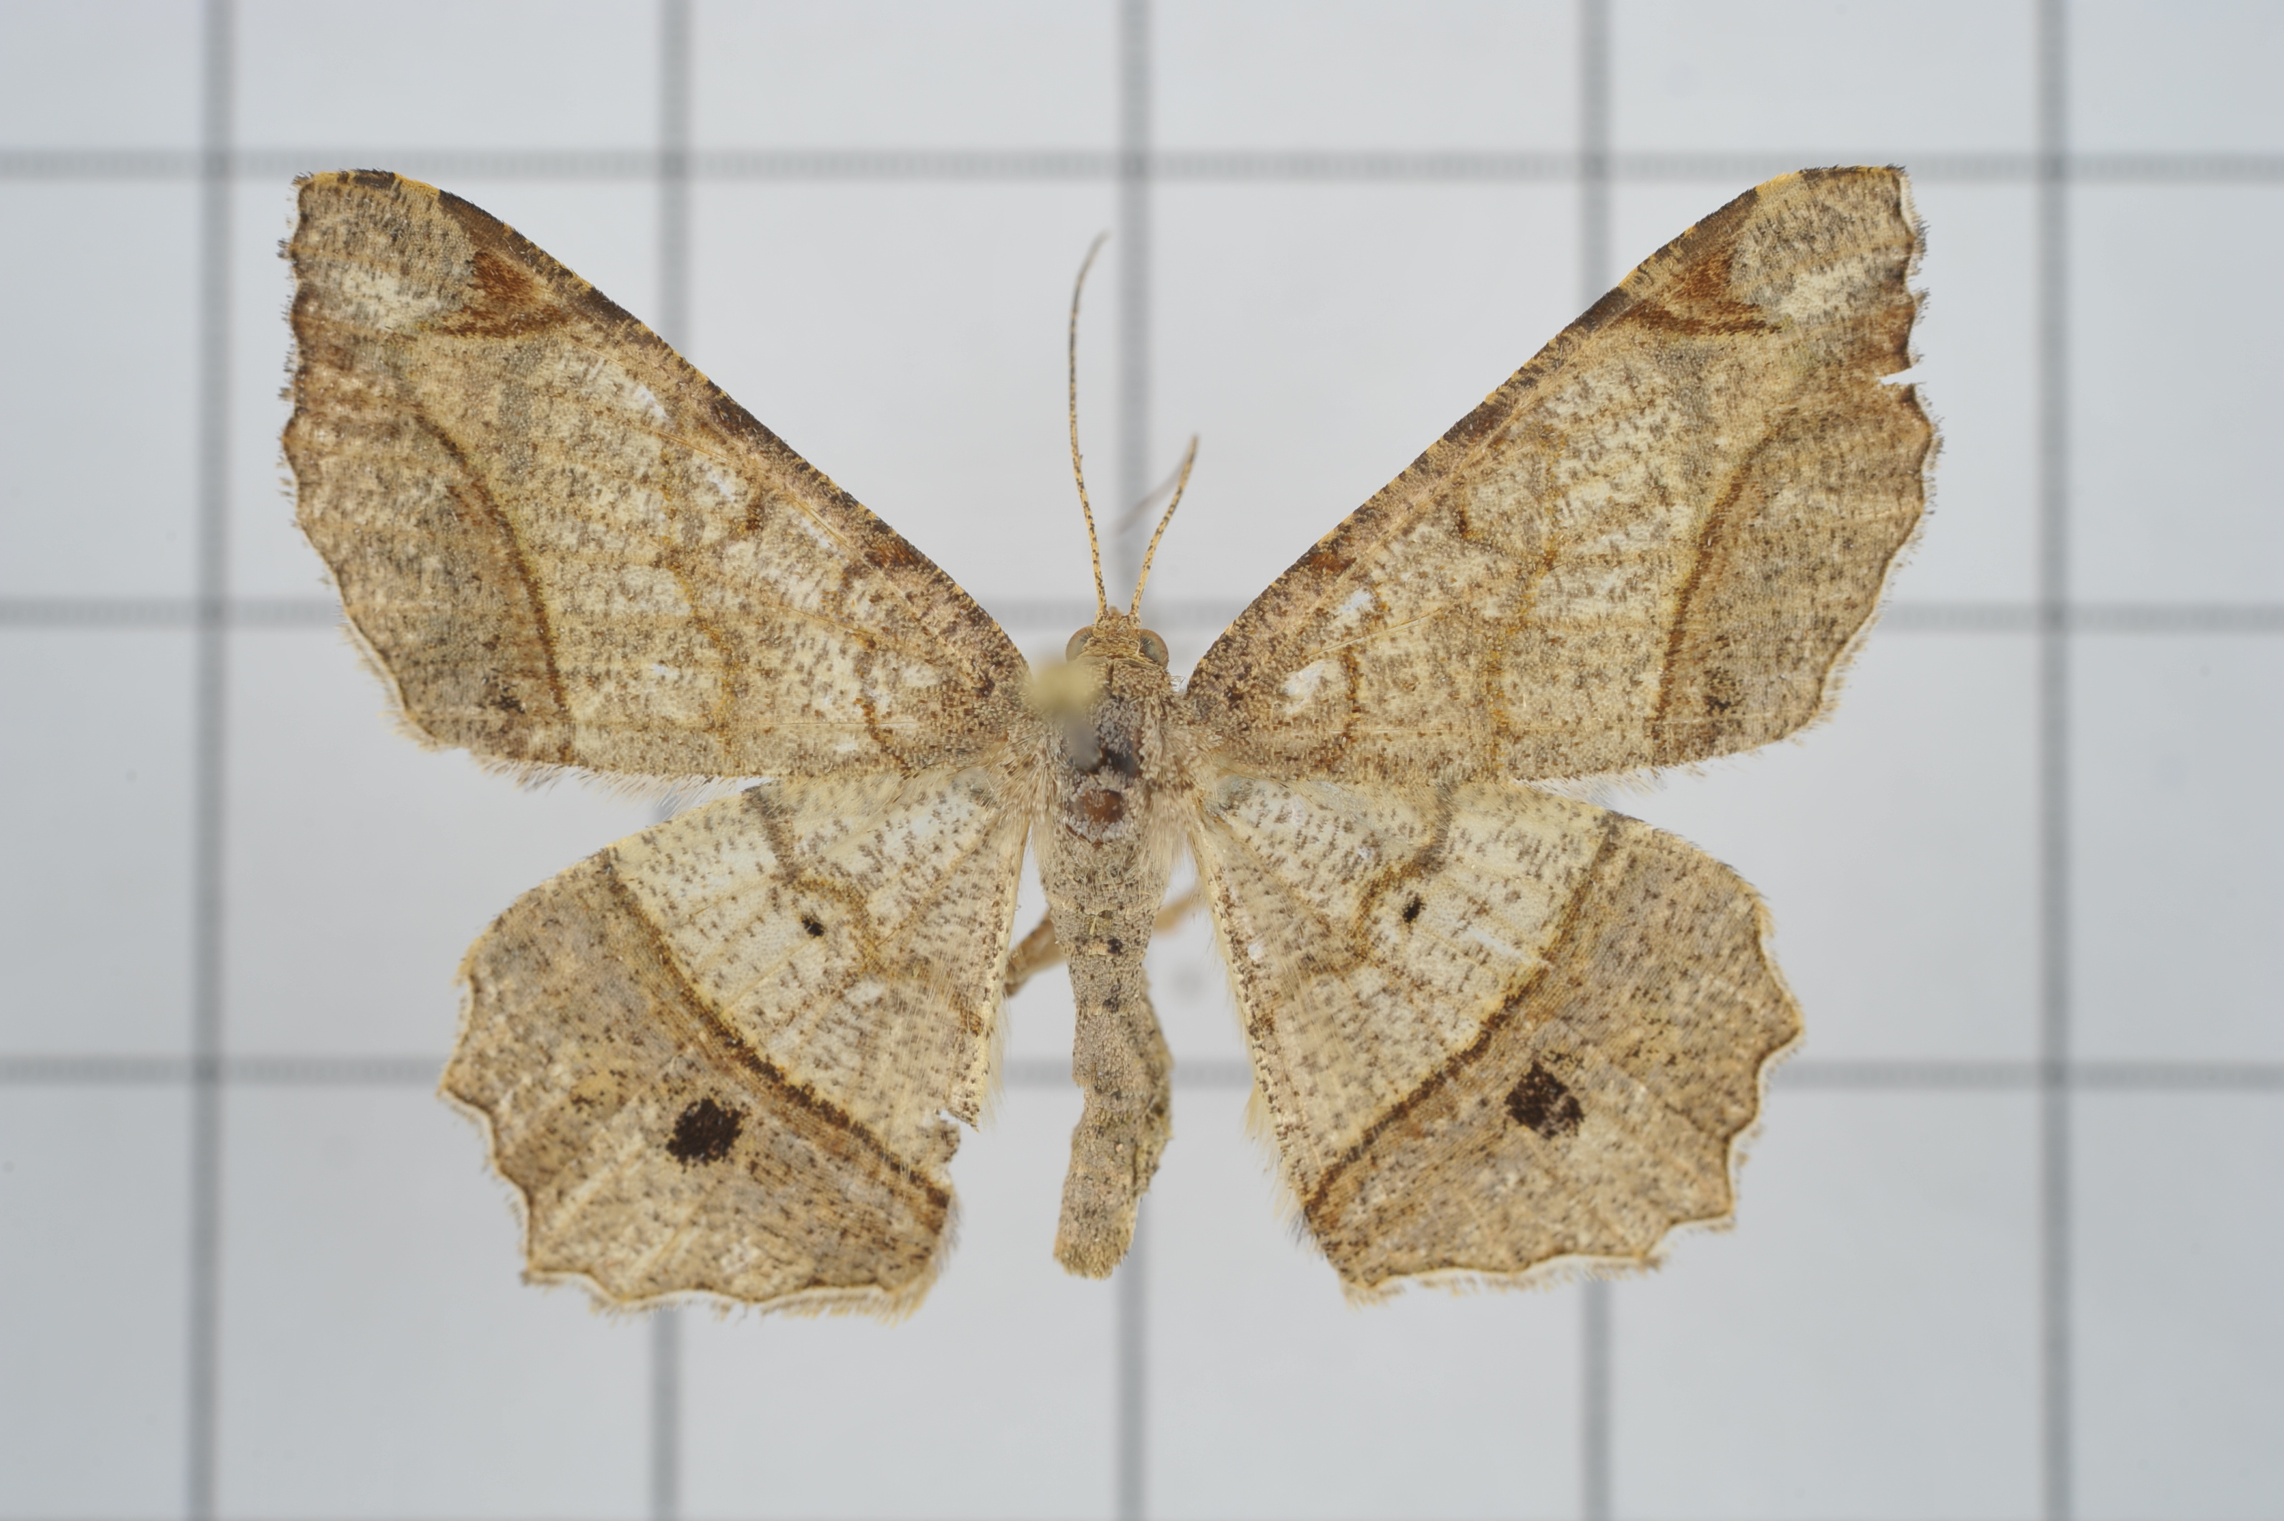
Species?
Chiasmia monticolaria notia
